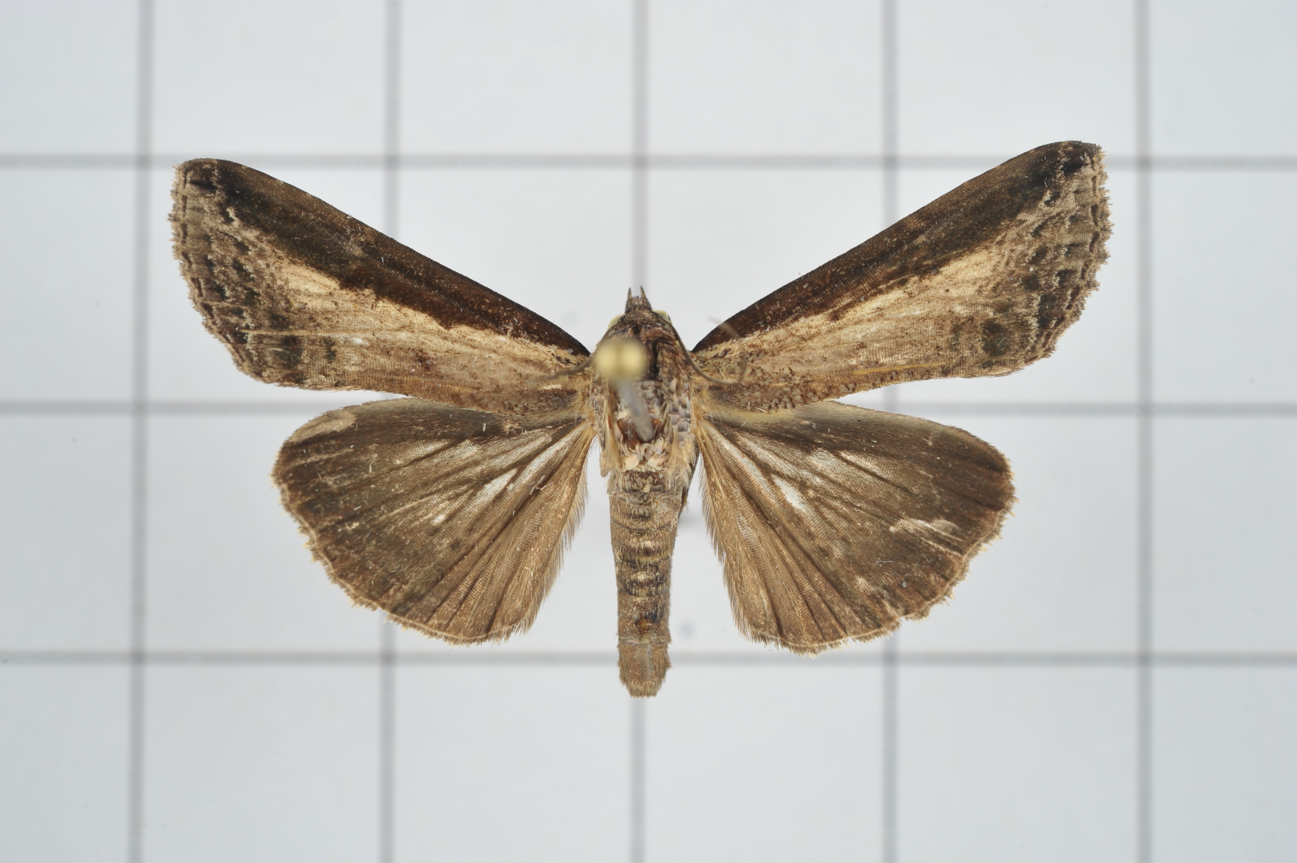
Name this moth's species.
Lophoptera squammigera
